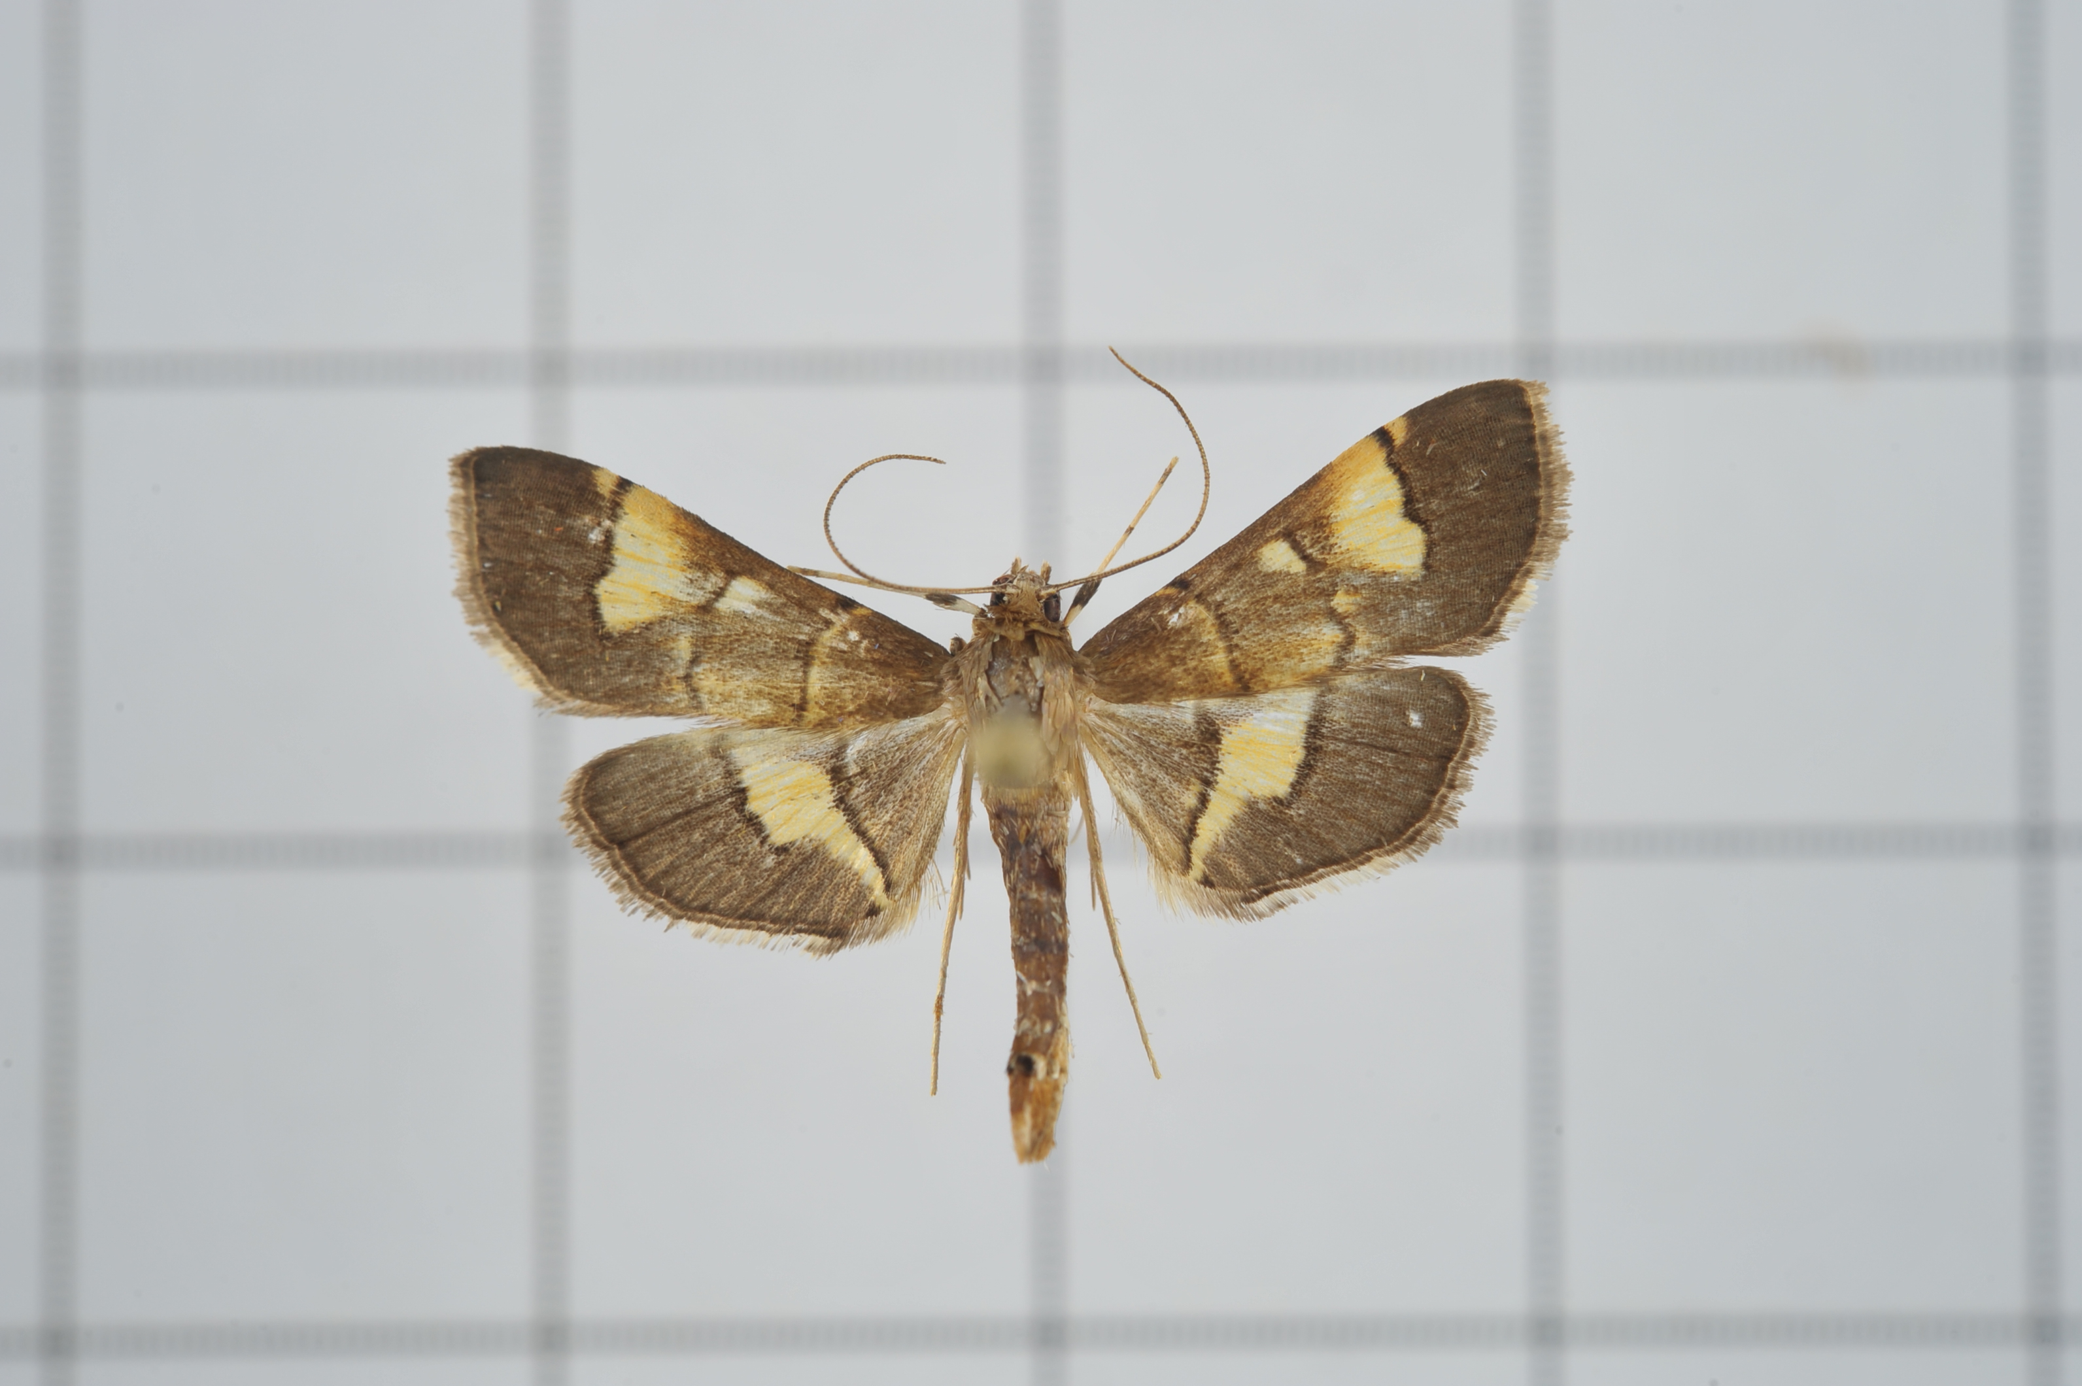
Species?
Syngamia falsidicalis
